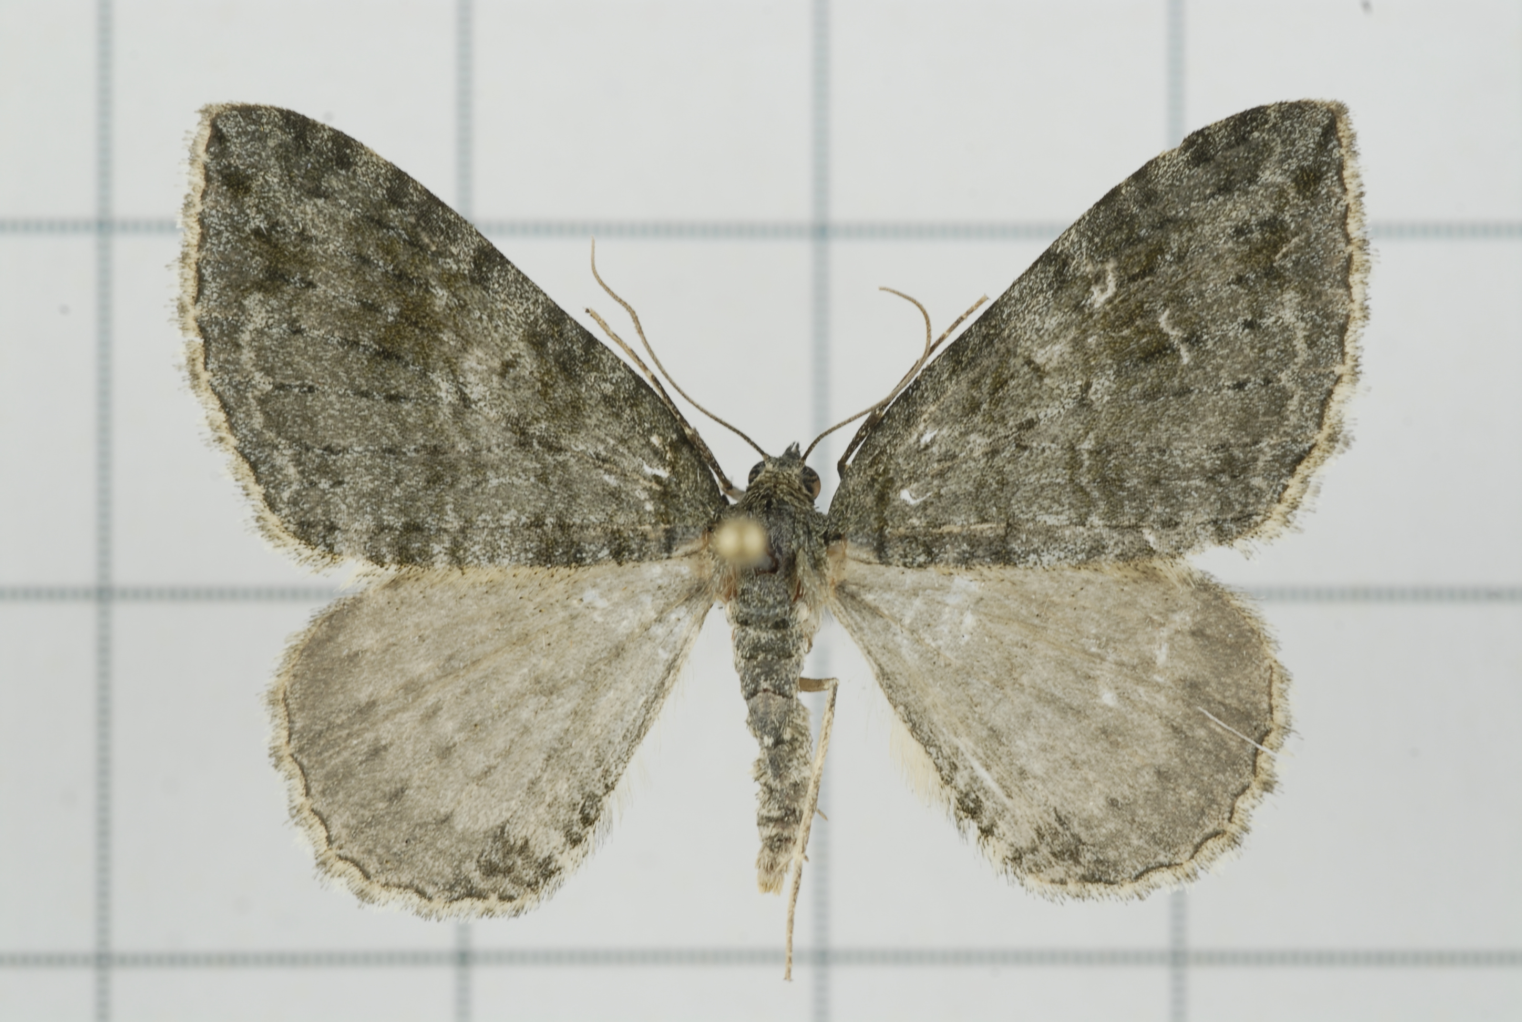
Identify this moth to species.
Atopophysa opulens
